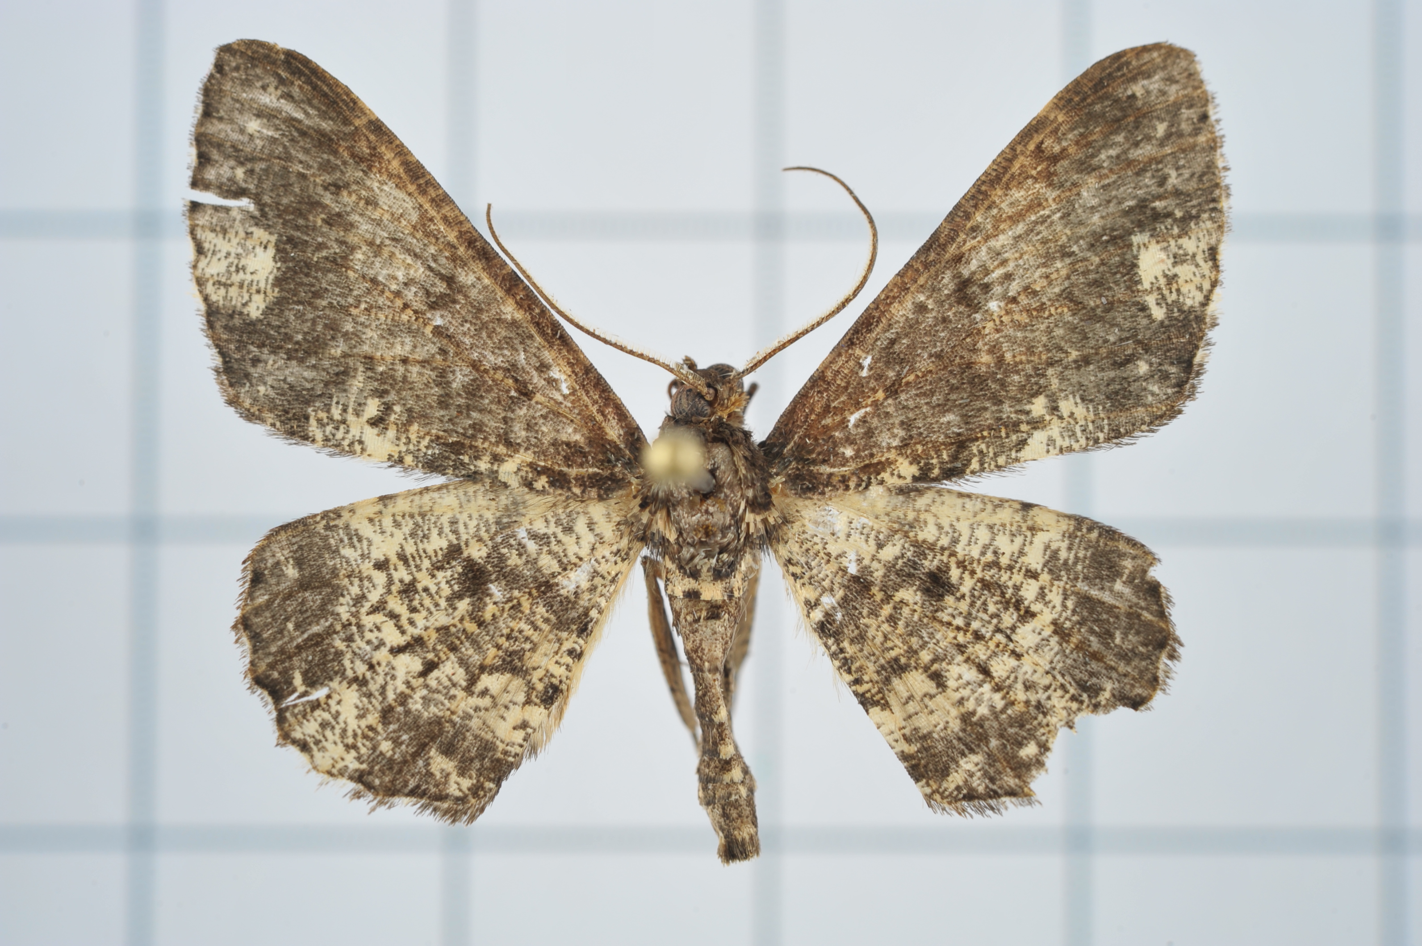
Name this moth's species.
Abaciscus tristis tristis
